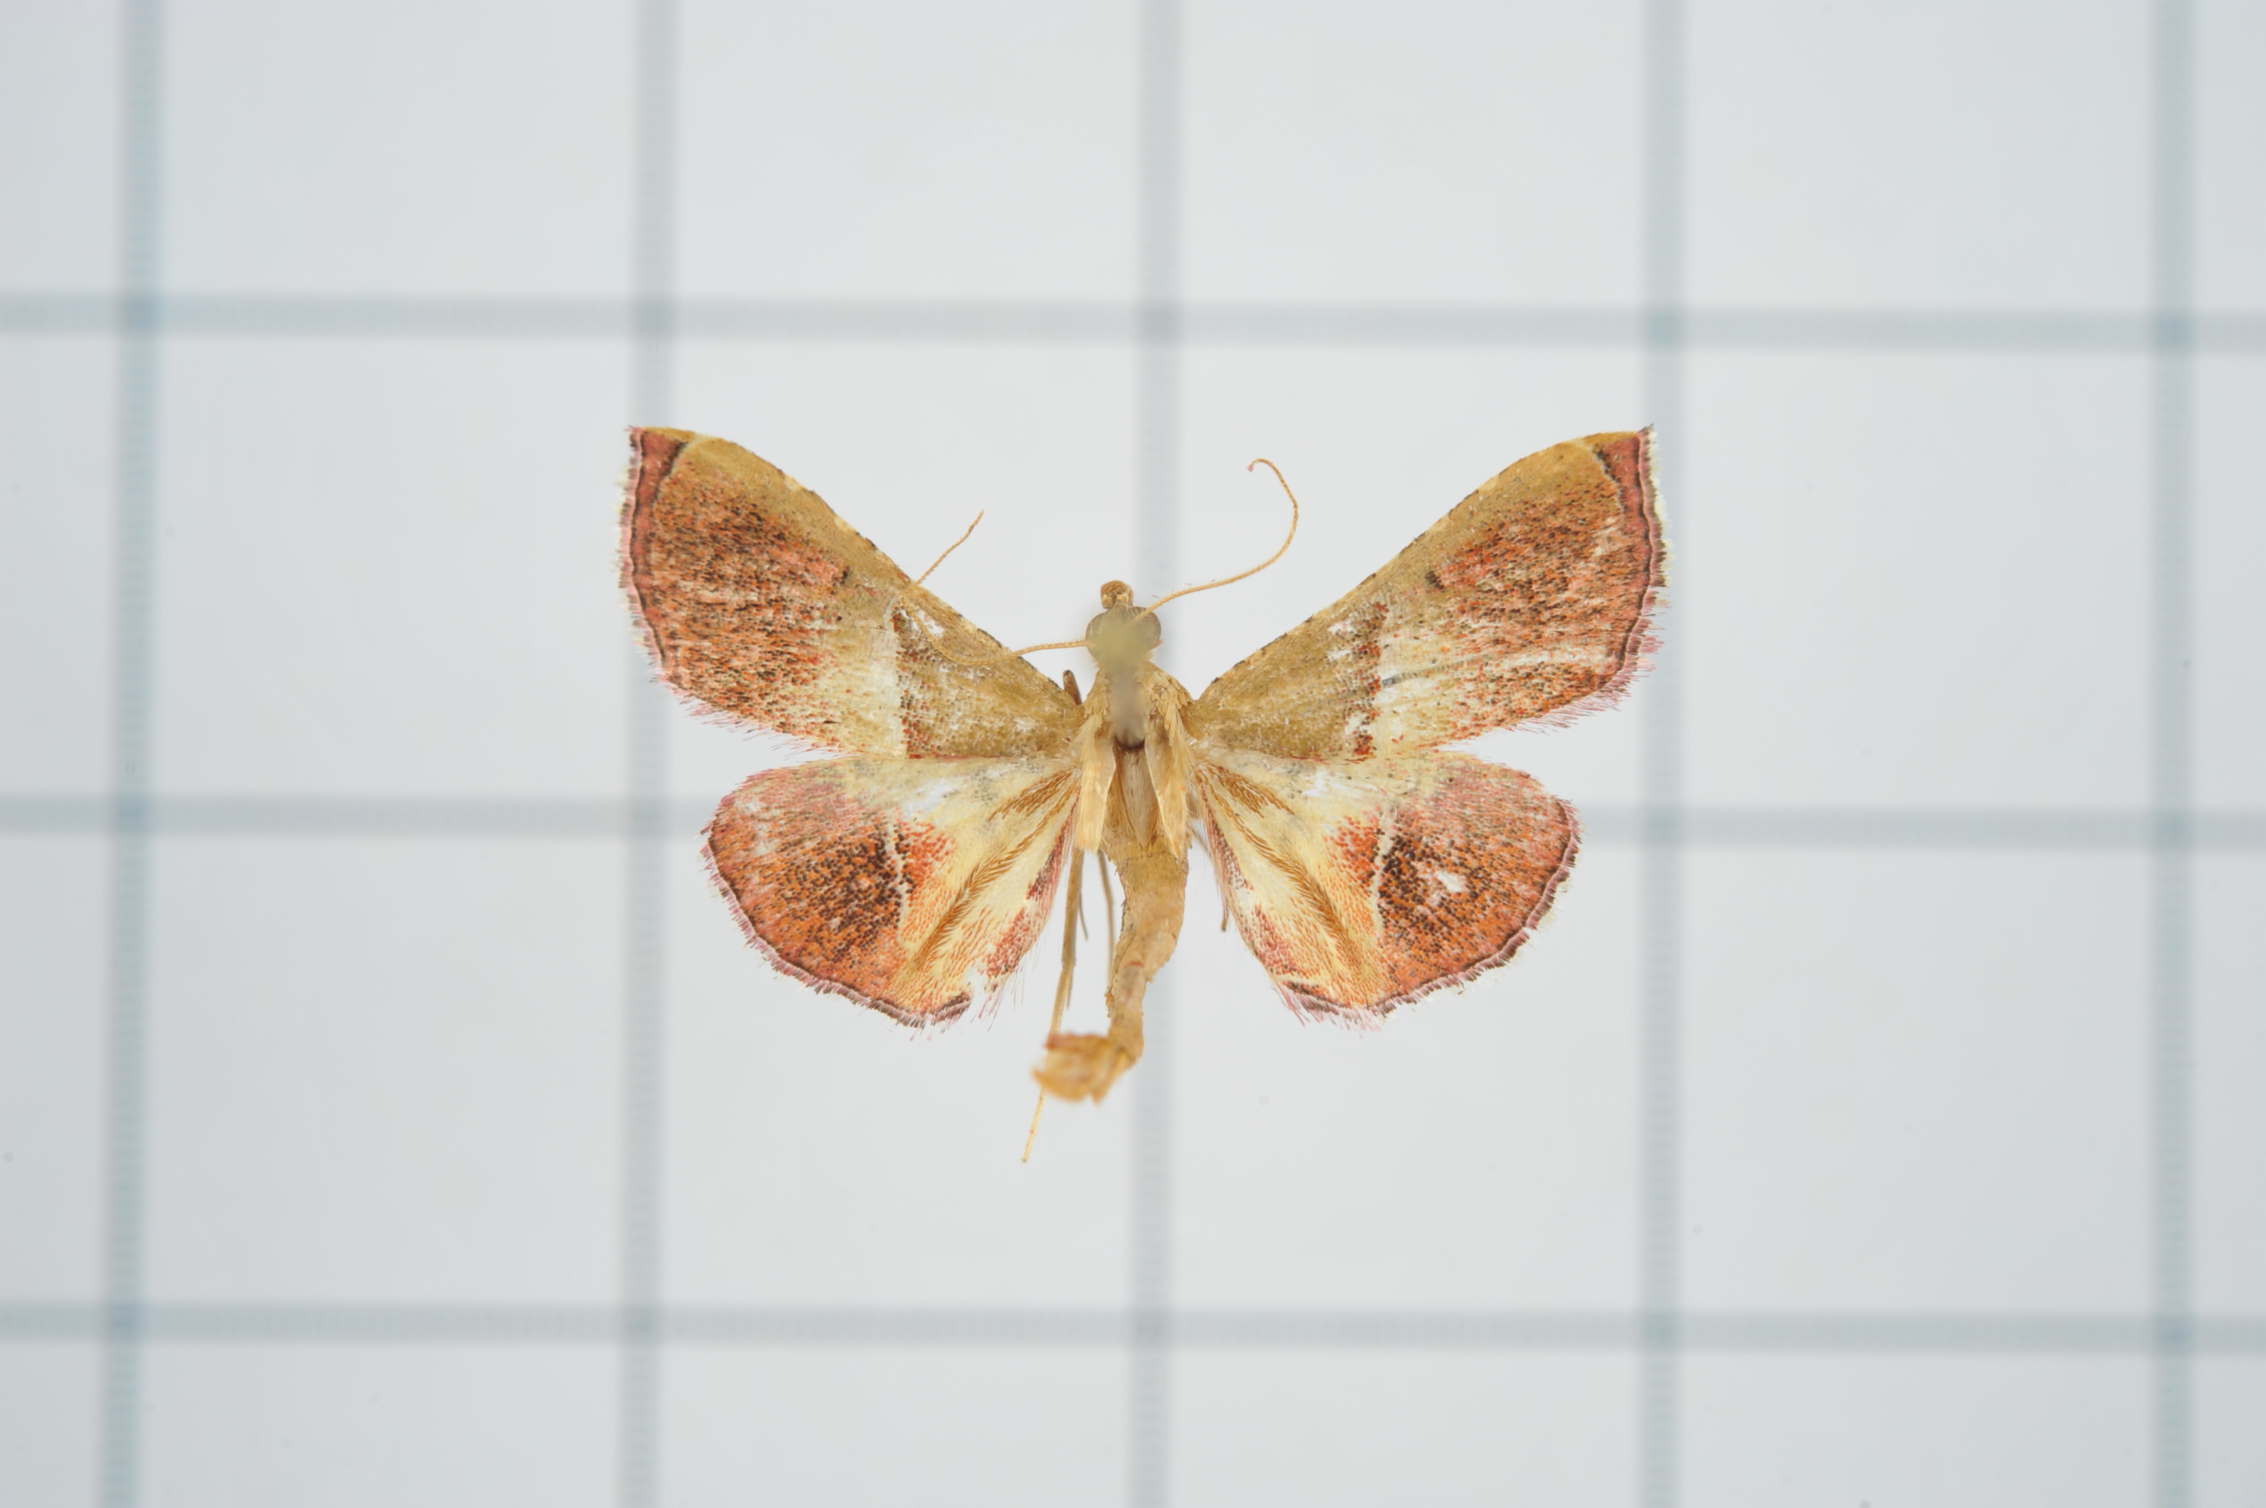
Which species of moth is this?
Endotricha consocia
